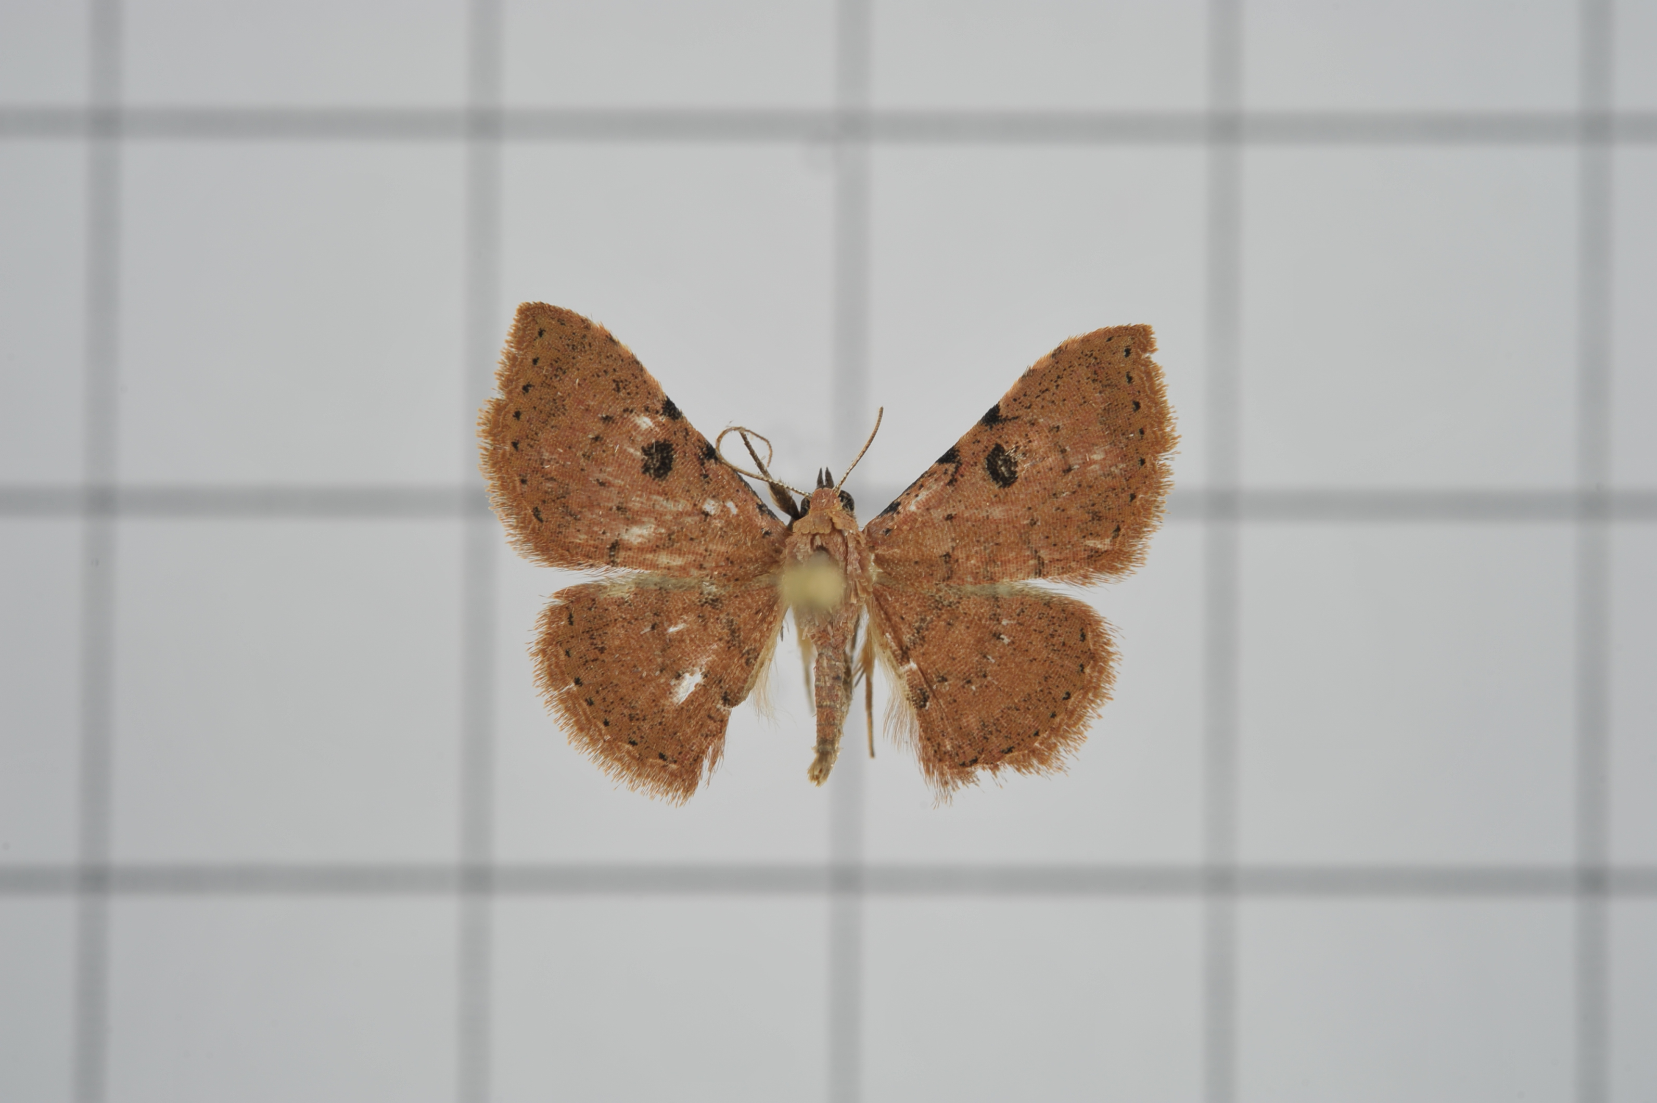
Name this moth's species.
Corgatha trichogyia
